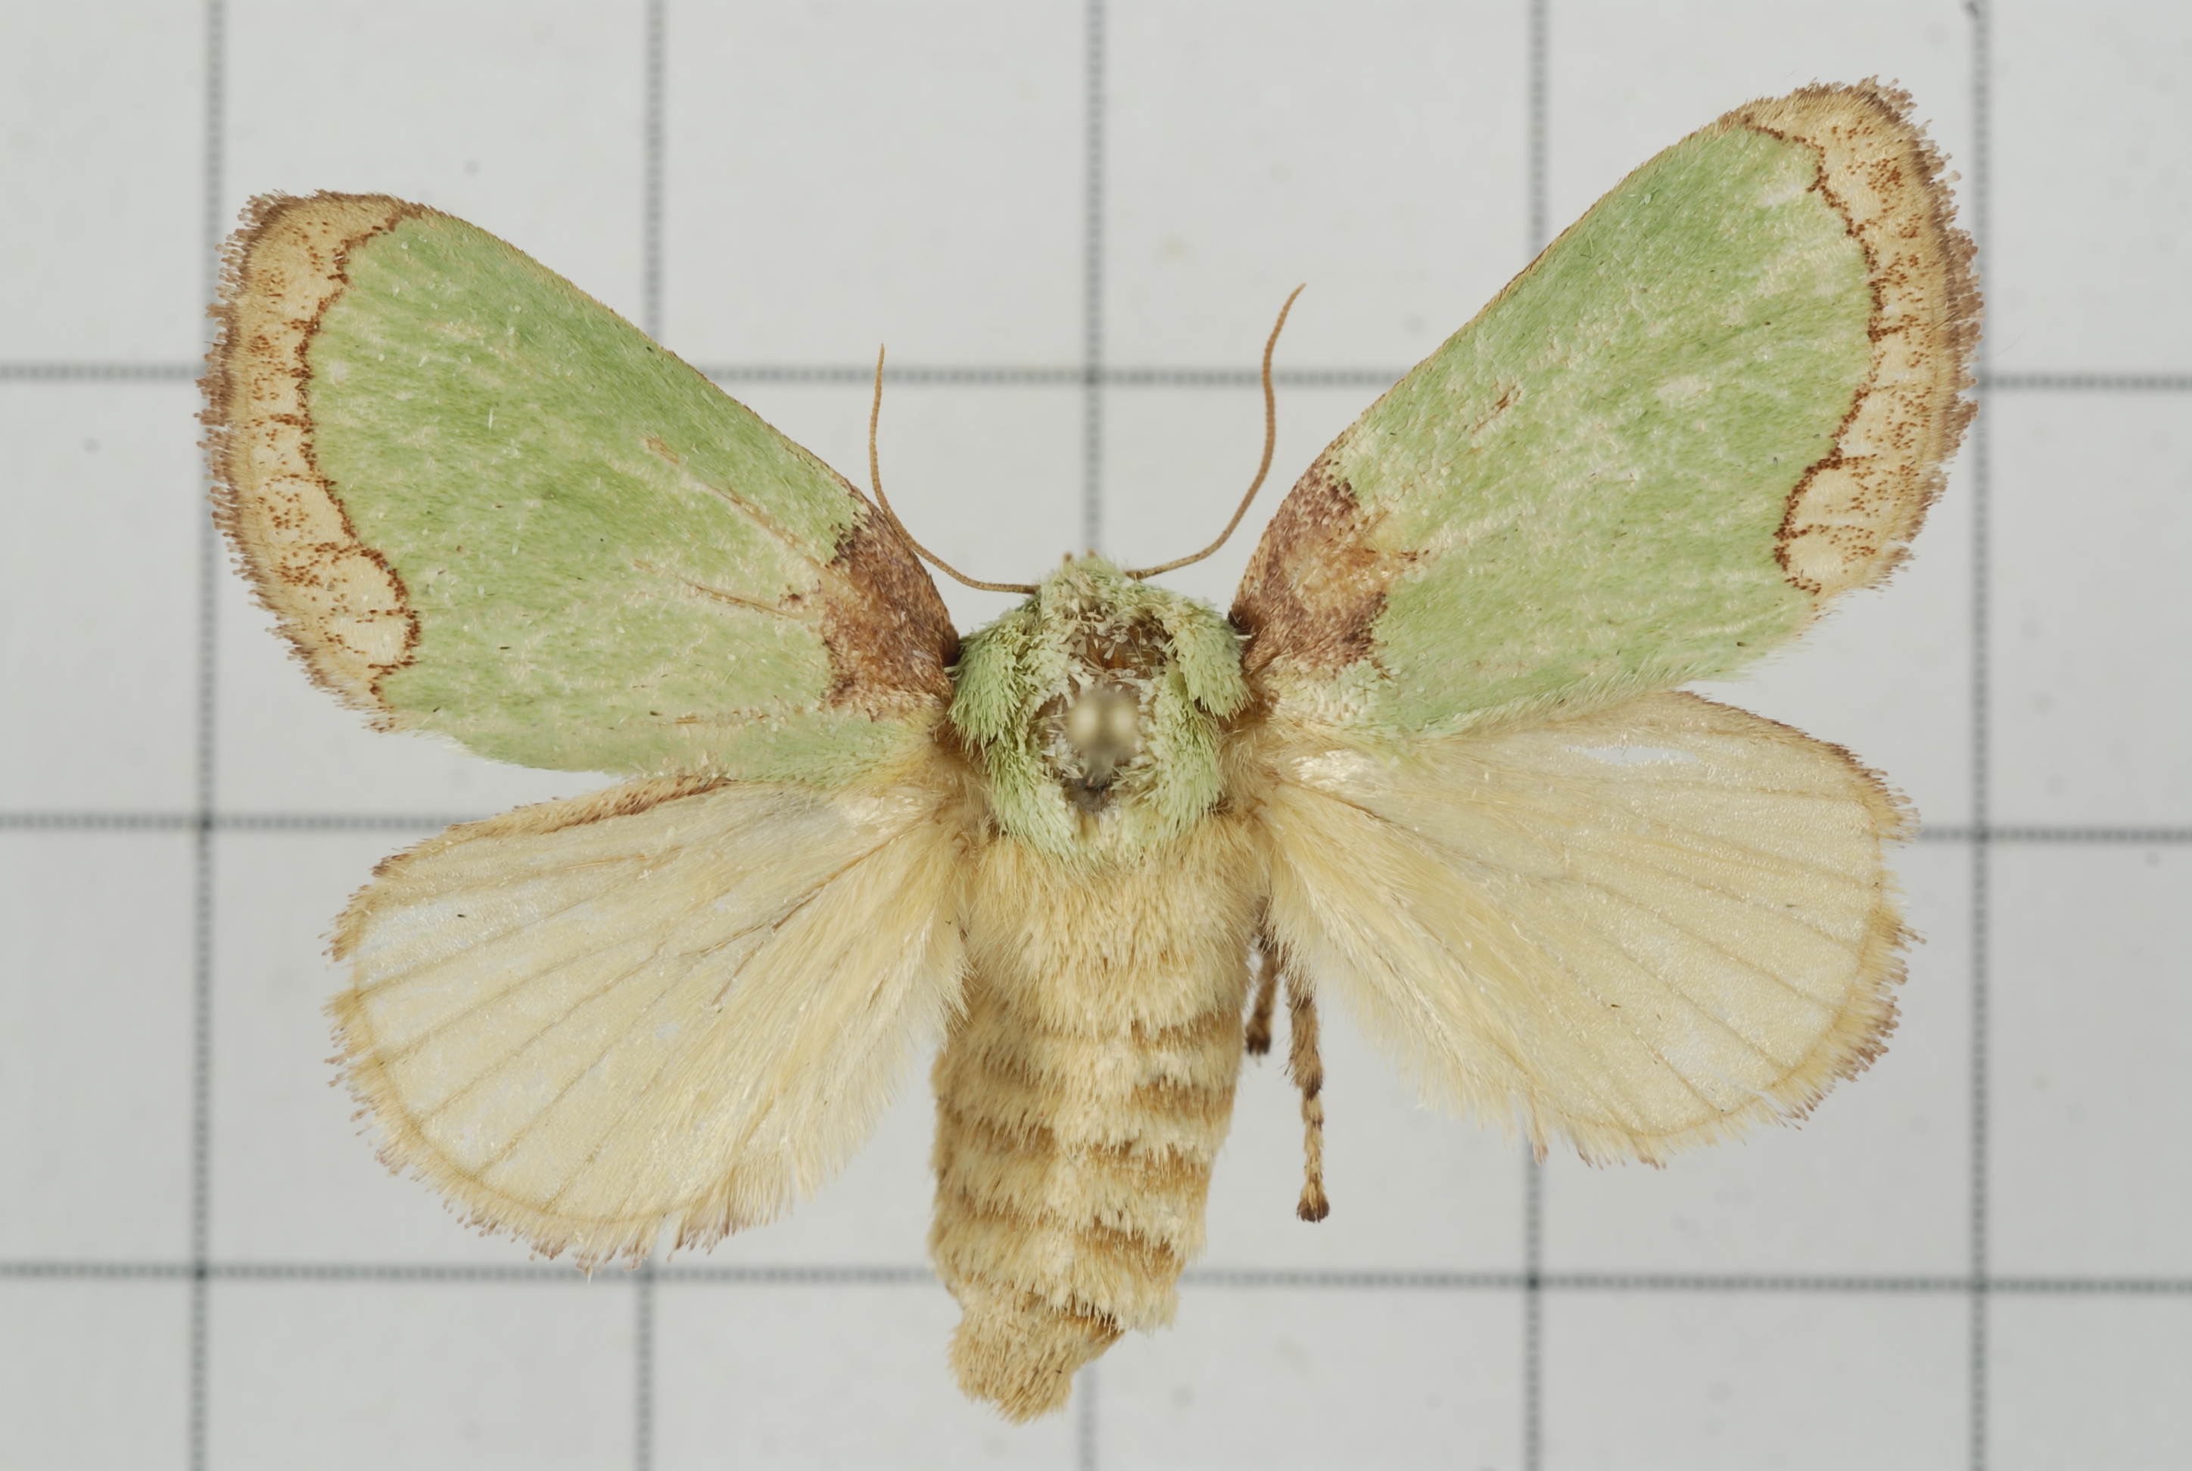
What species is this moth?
Parasa consocia
